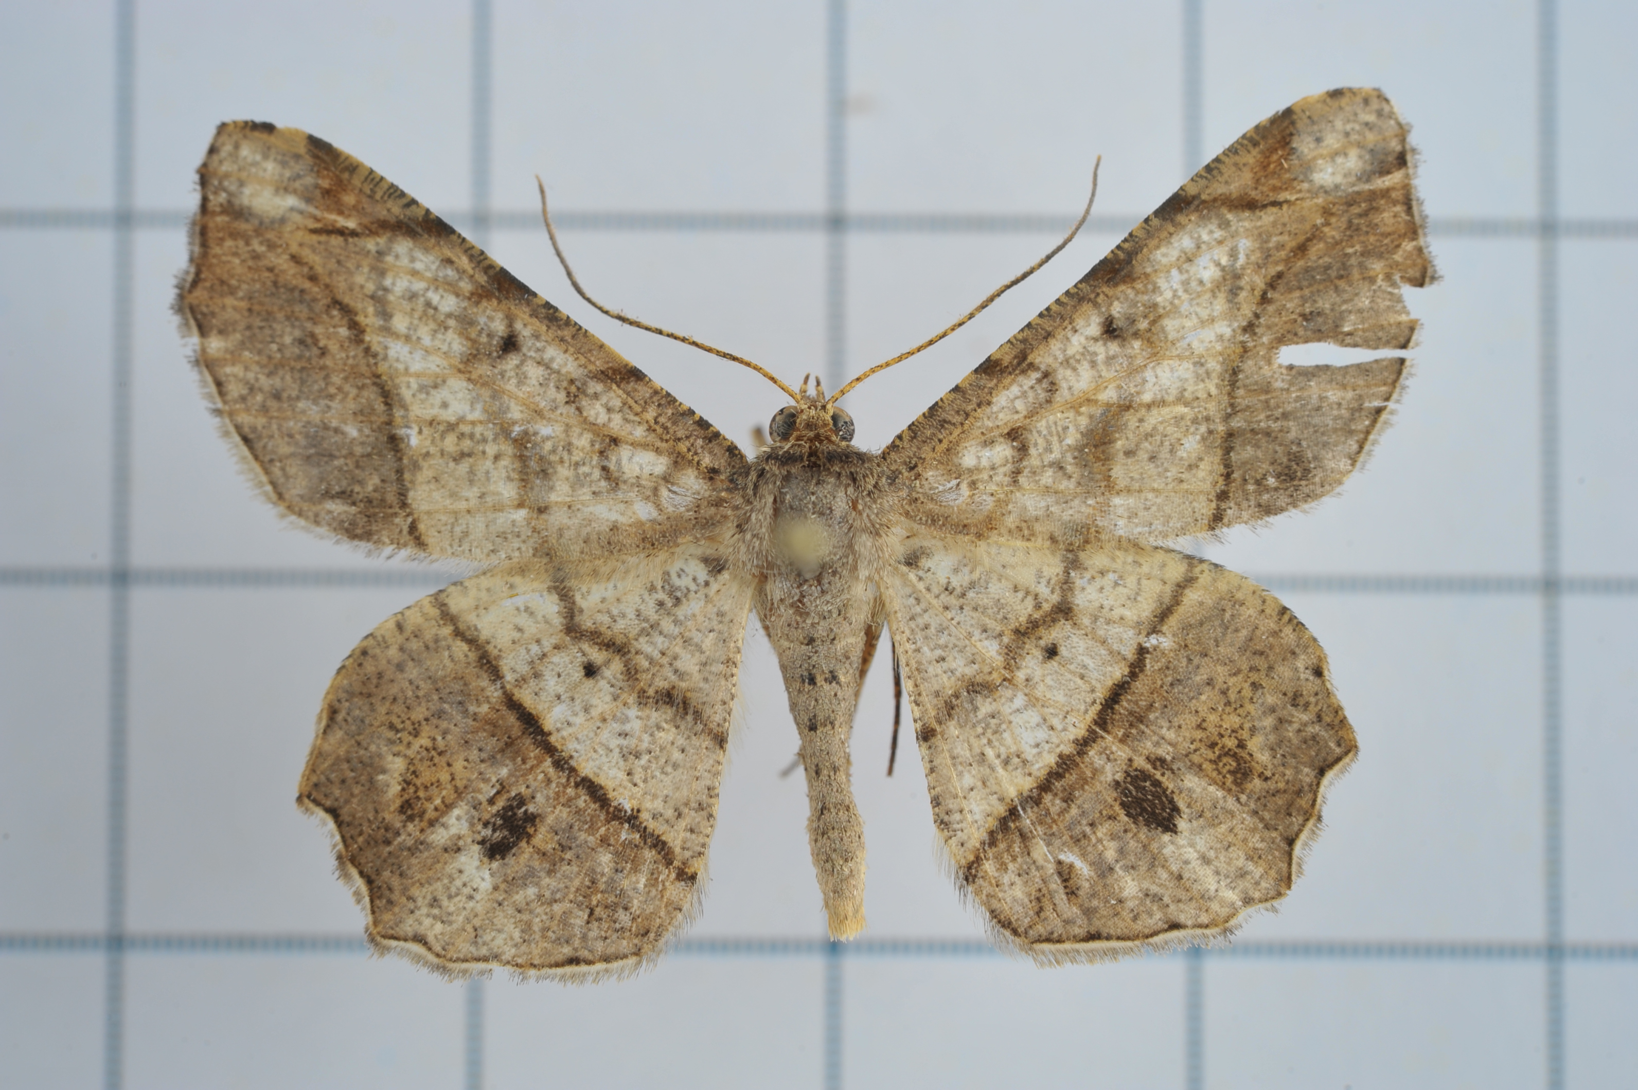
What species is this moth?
Chiasmia intermediaria
